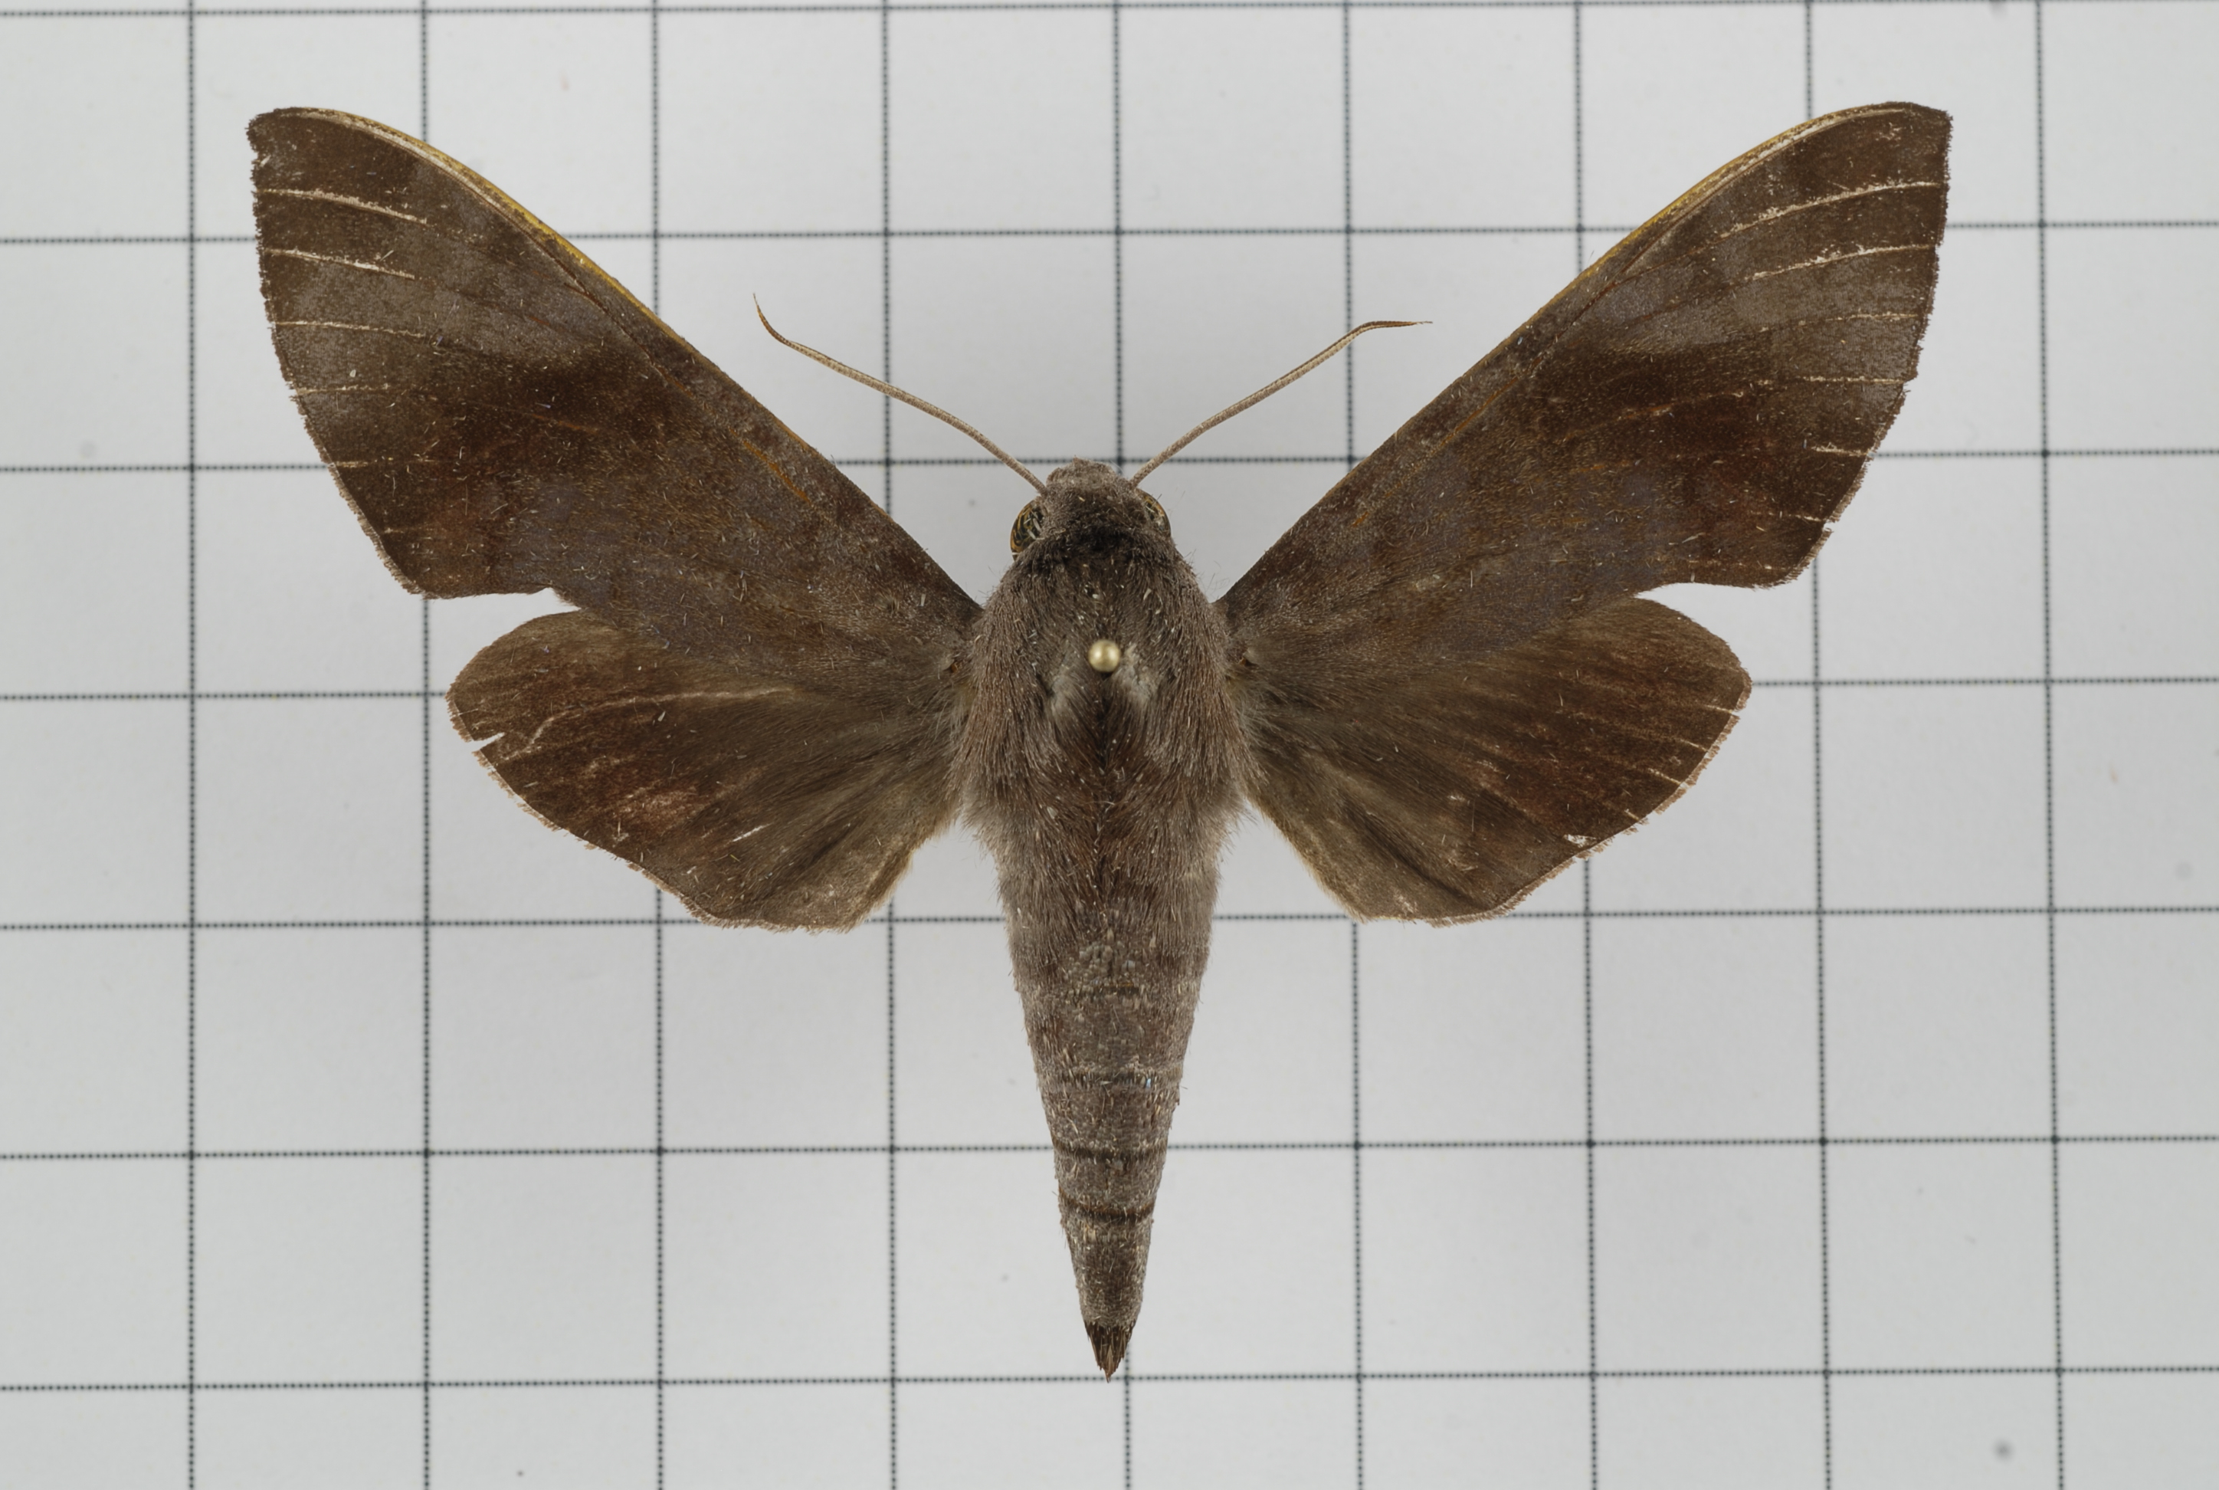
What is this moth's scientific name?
Acosmeryx formosana
